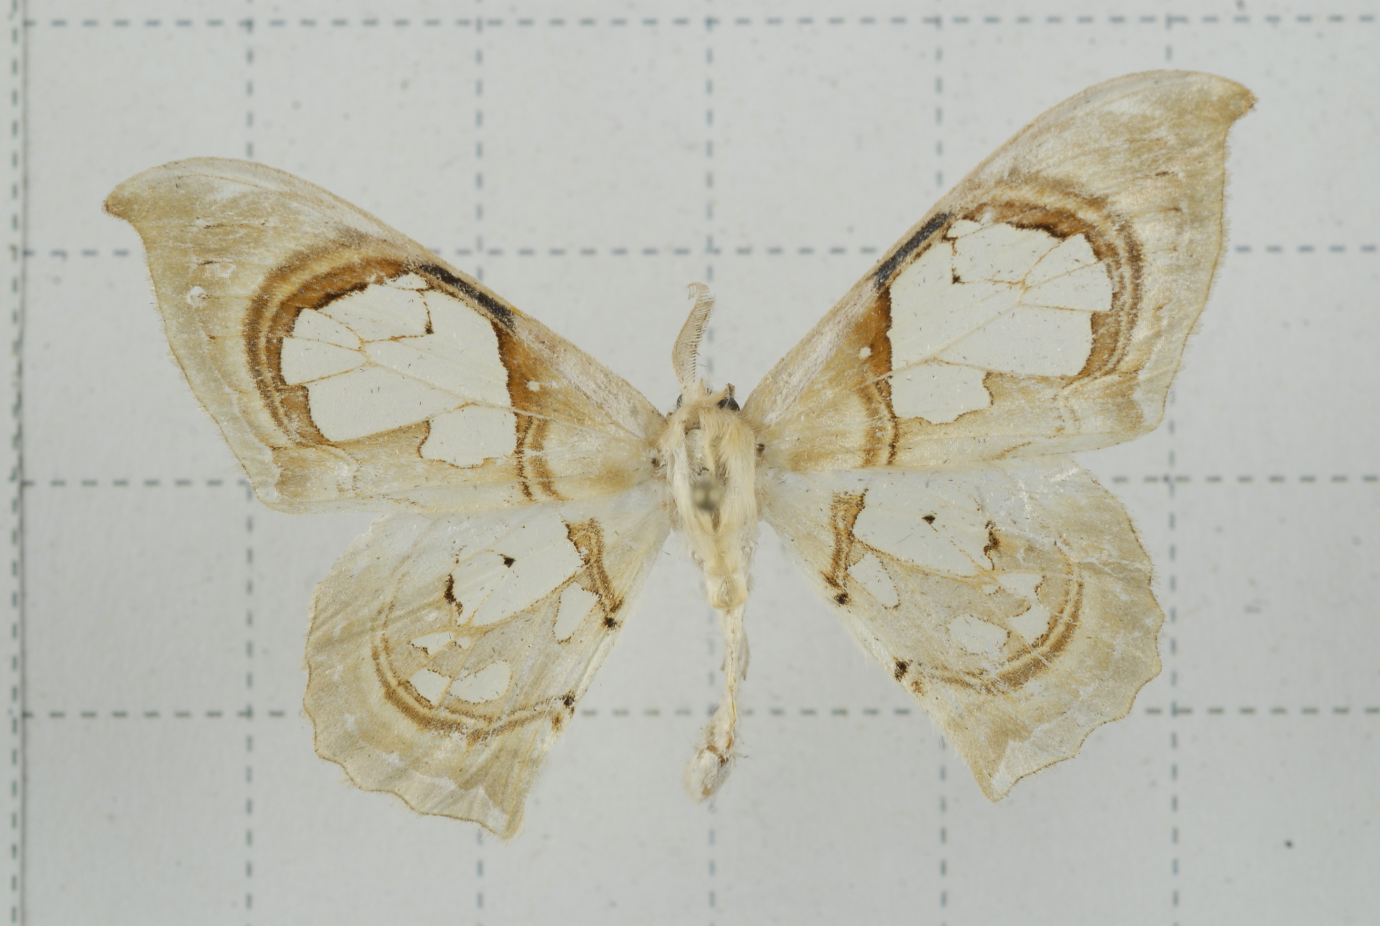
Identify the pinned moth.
Macrauzata fenestraria insulata
